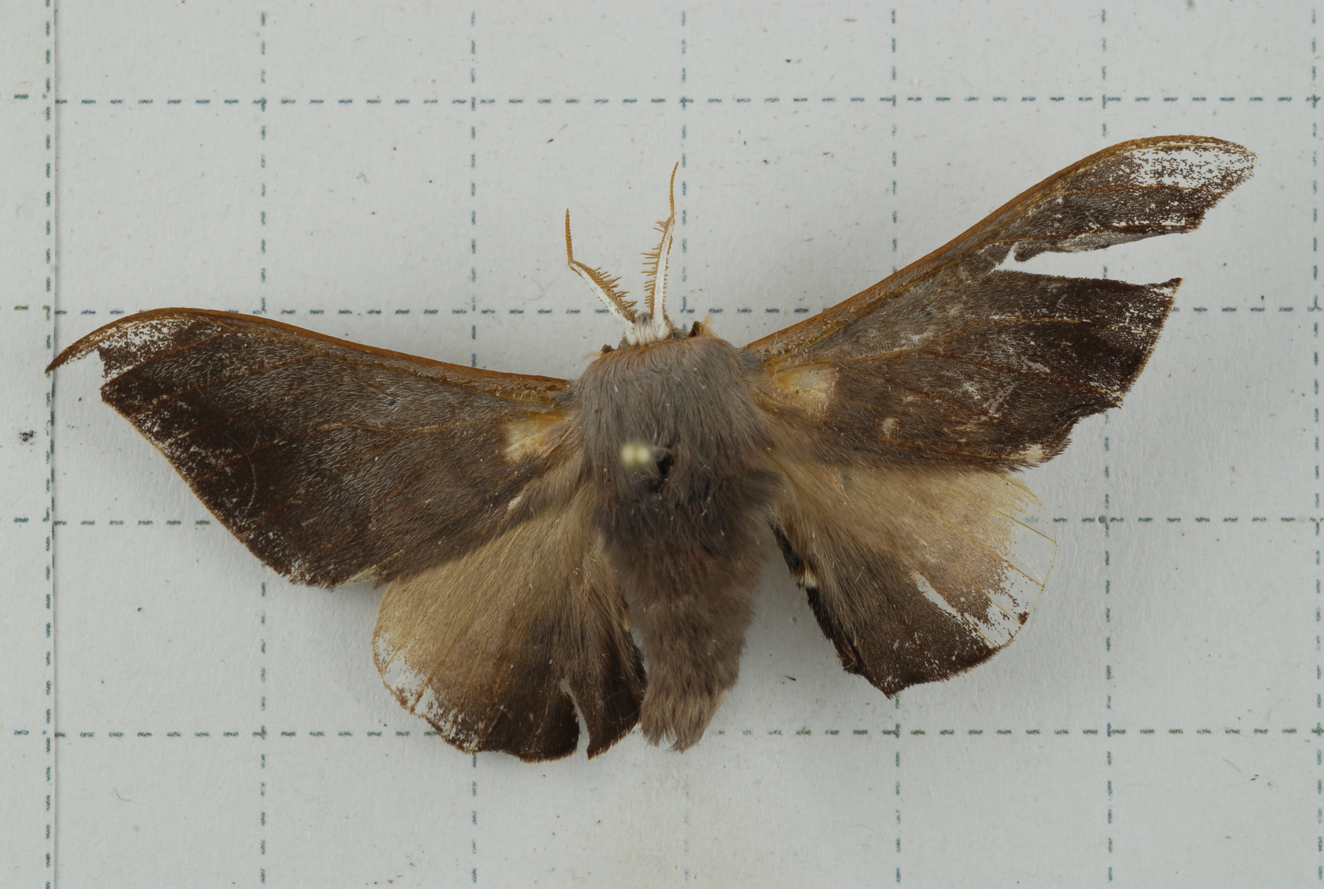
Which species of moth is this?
Smerkata fusca
